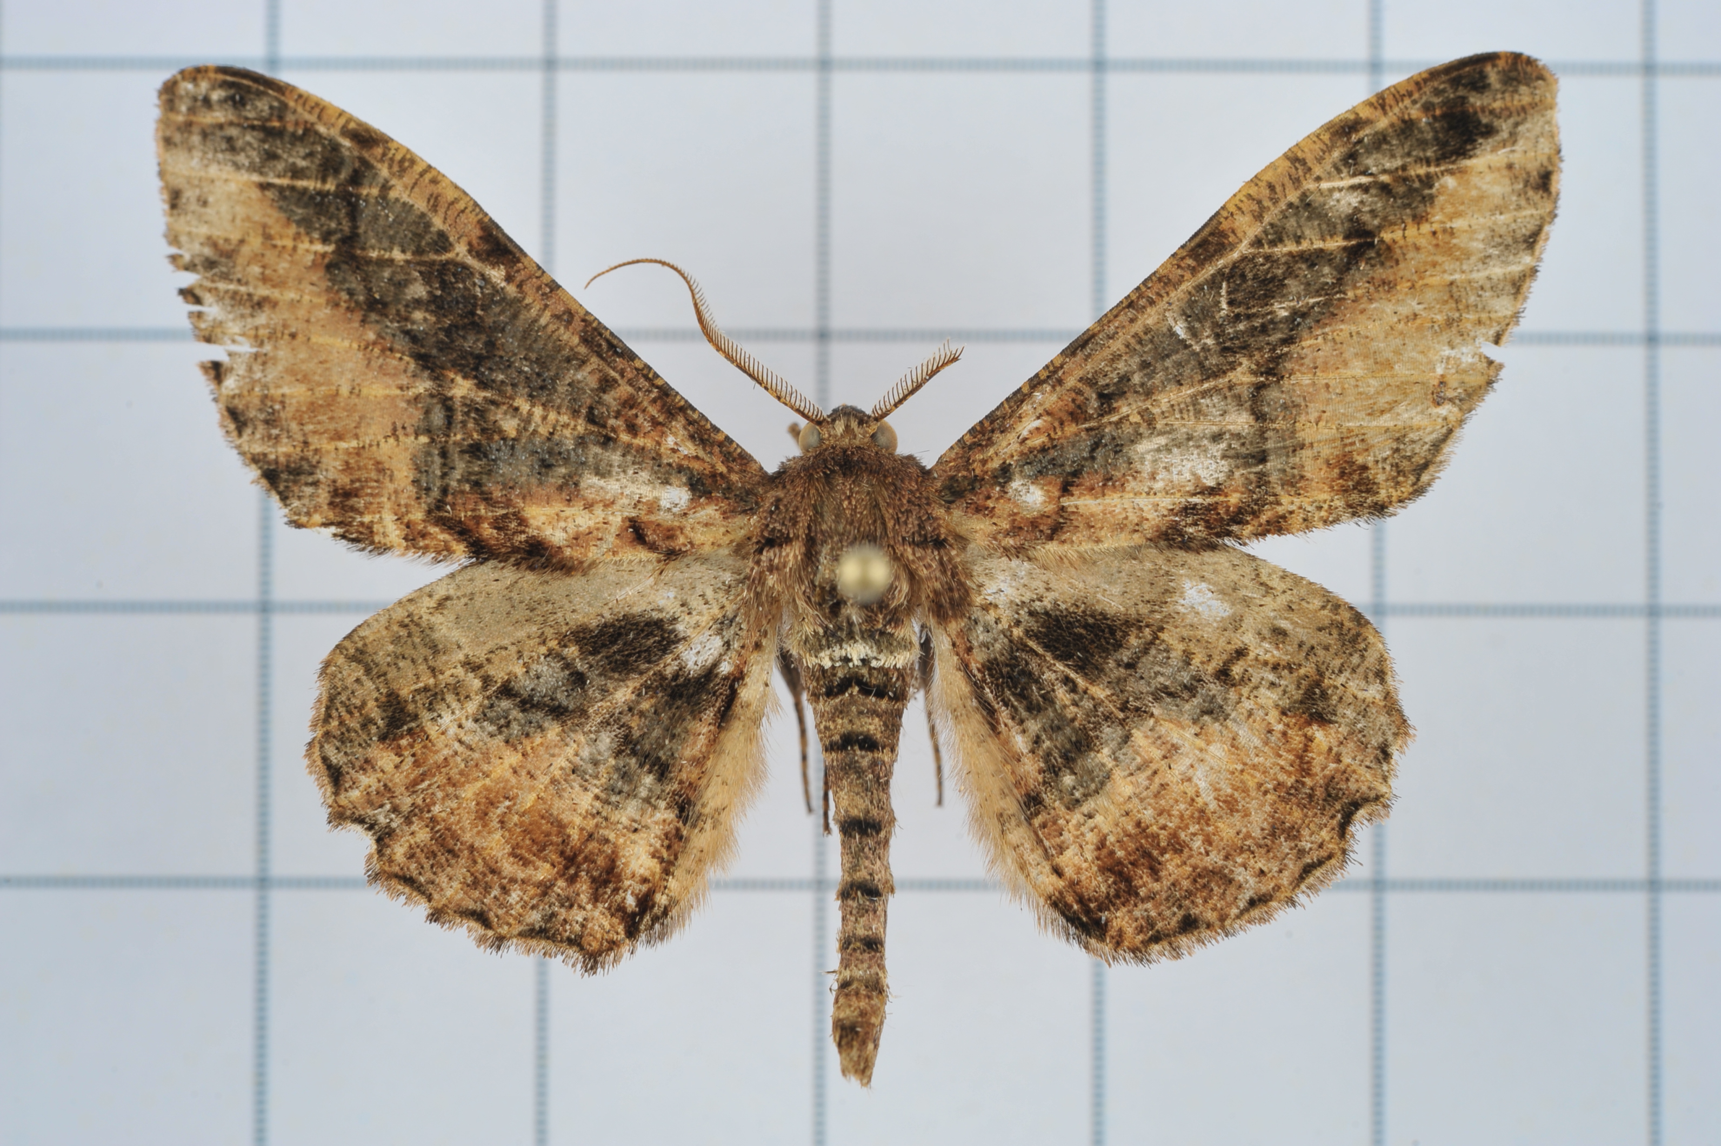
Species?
Jankowskia taiwanensis
